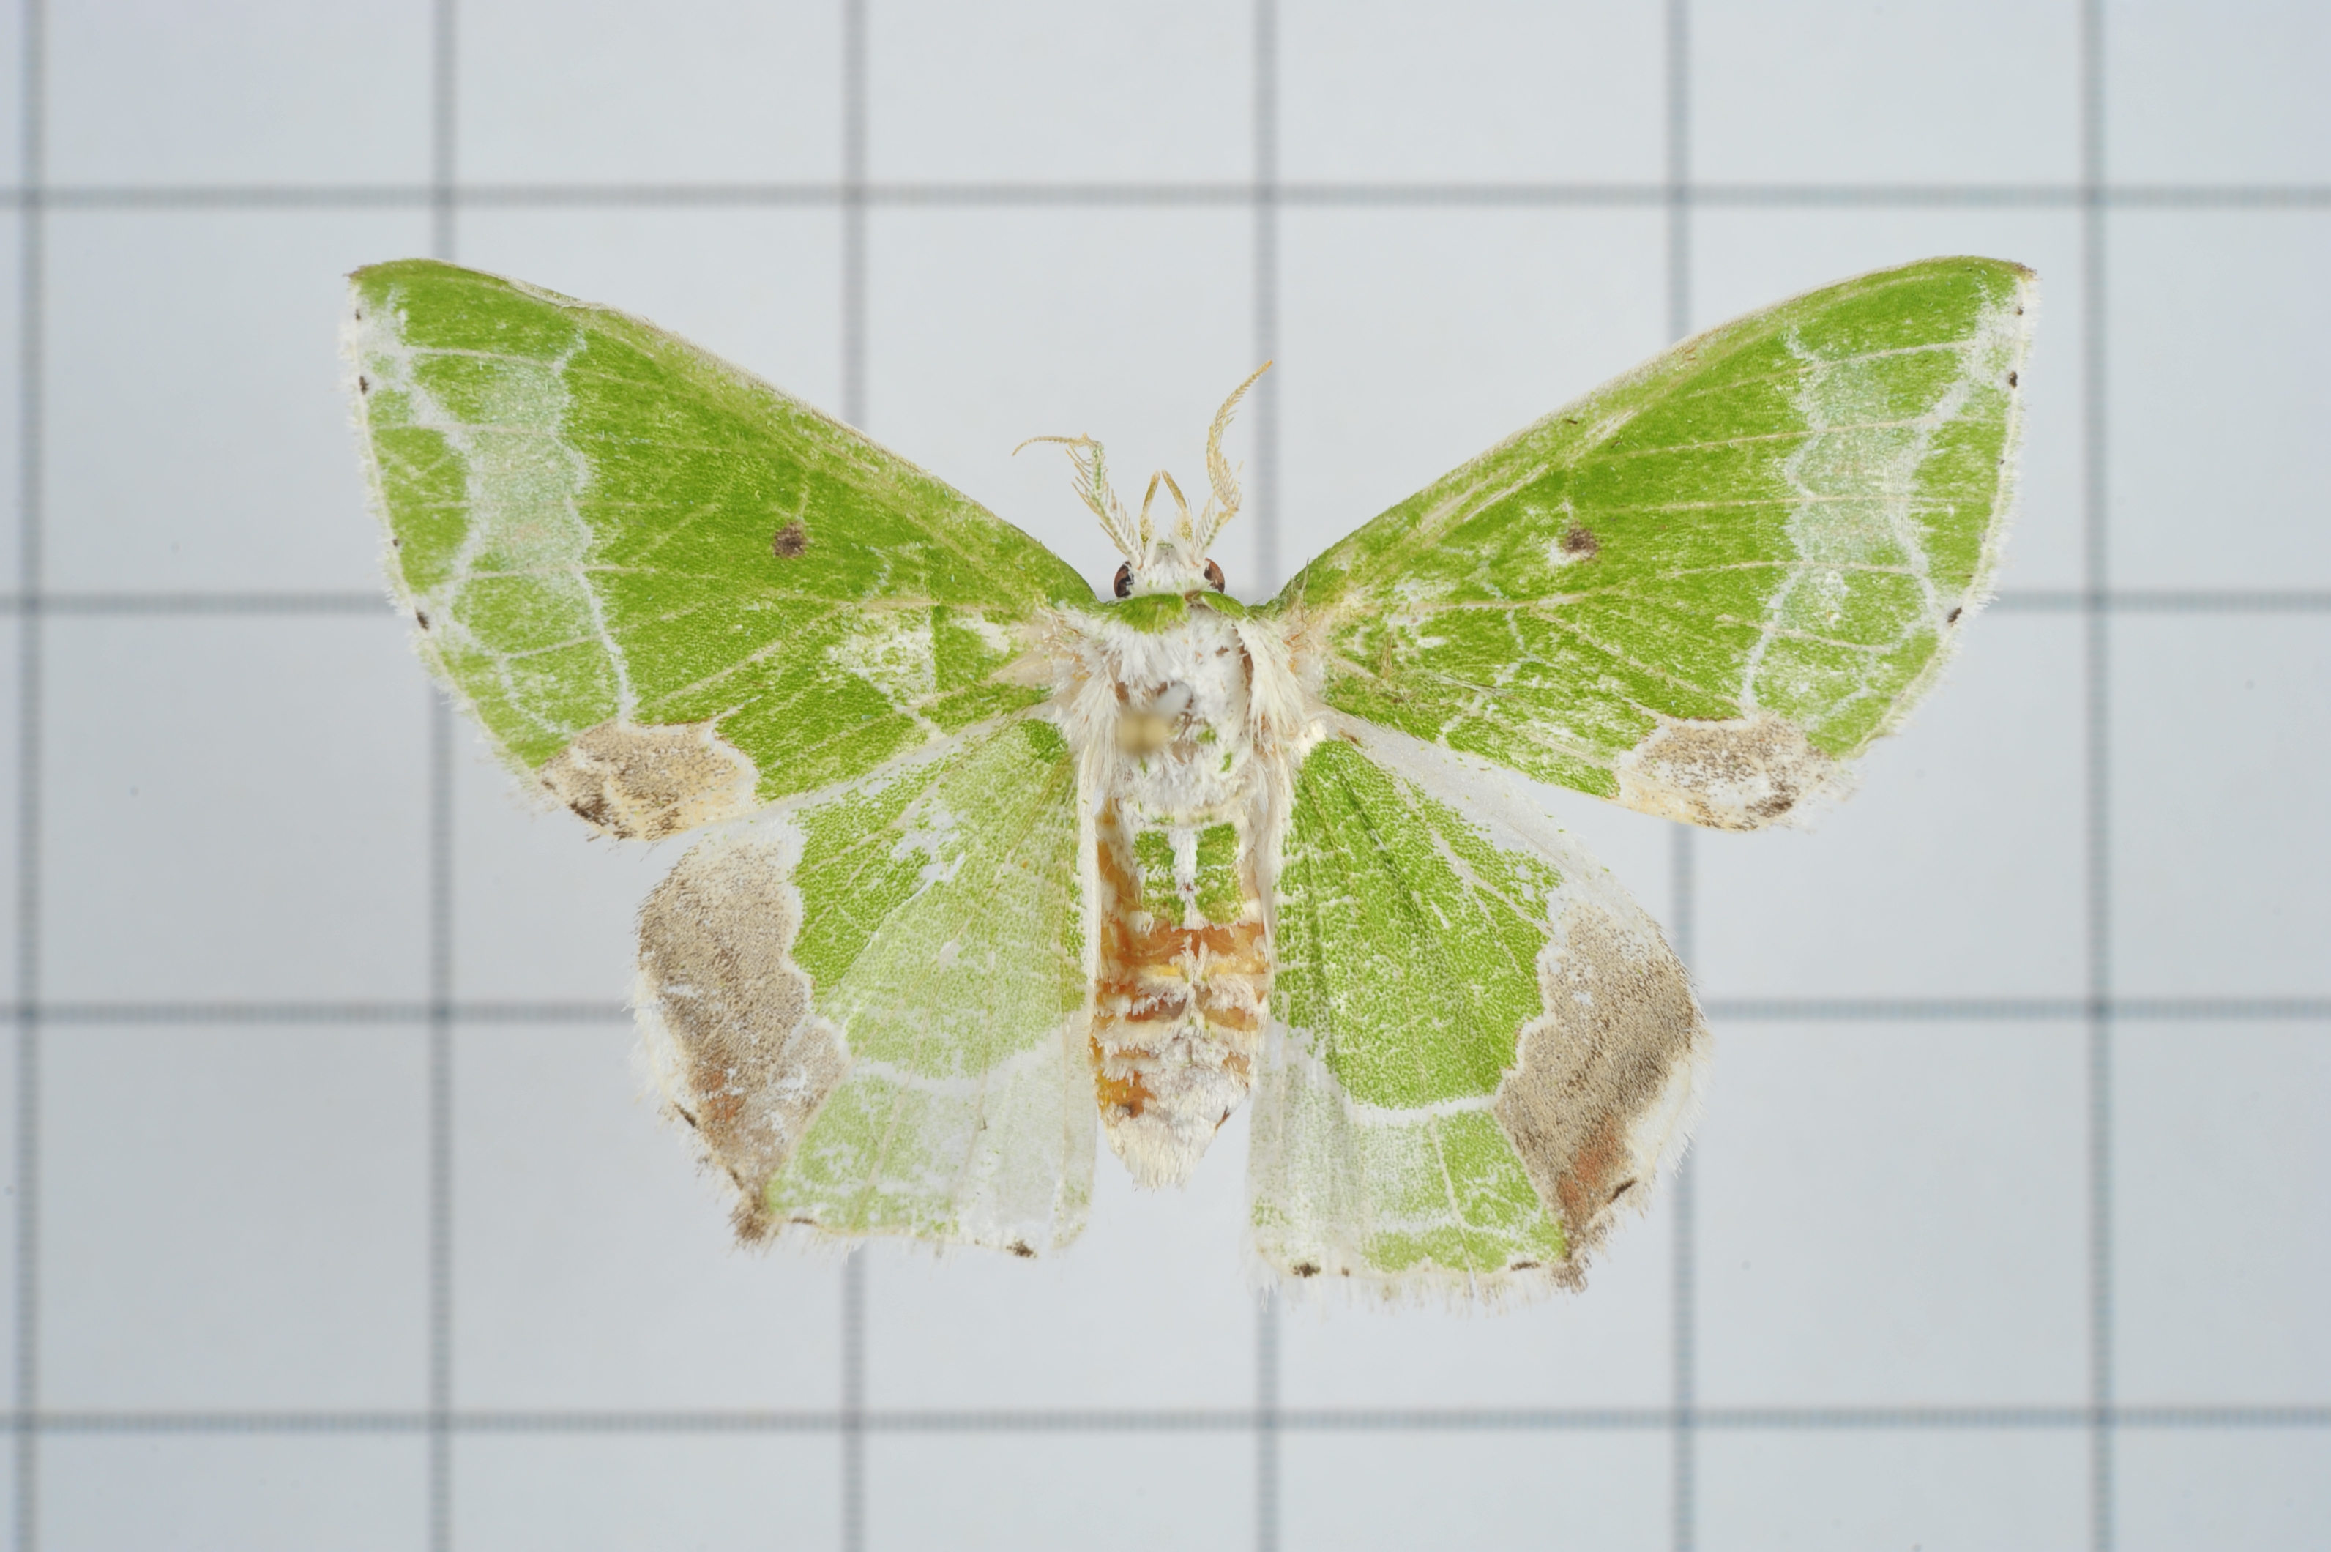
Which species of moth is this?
Protuliocnemis partita
